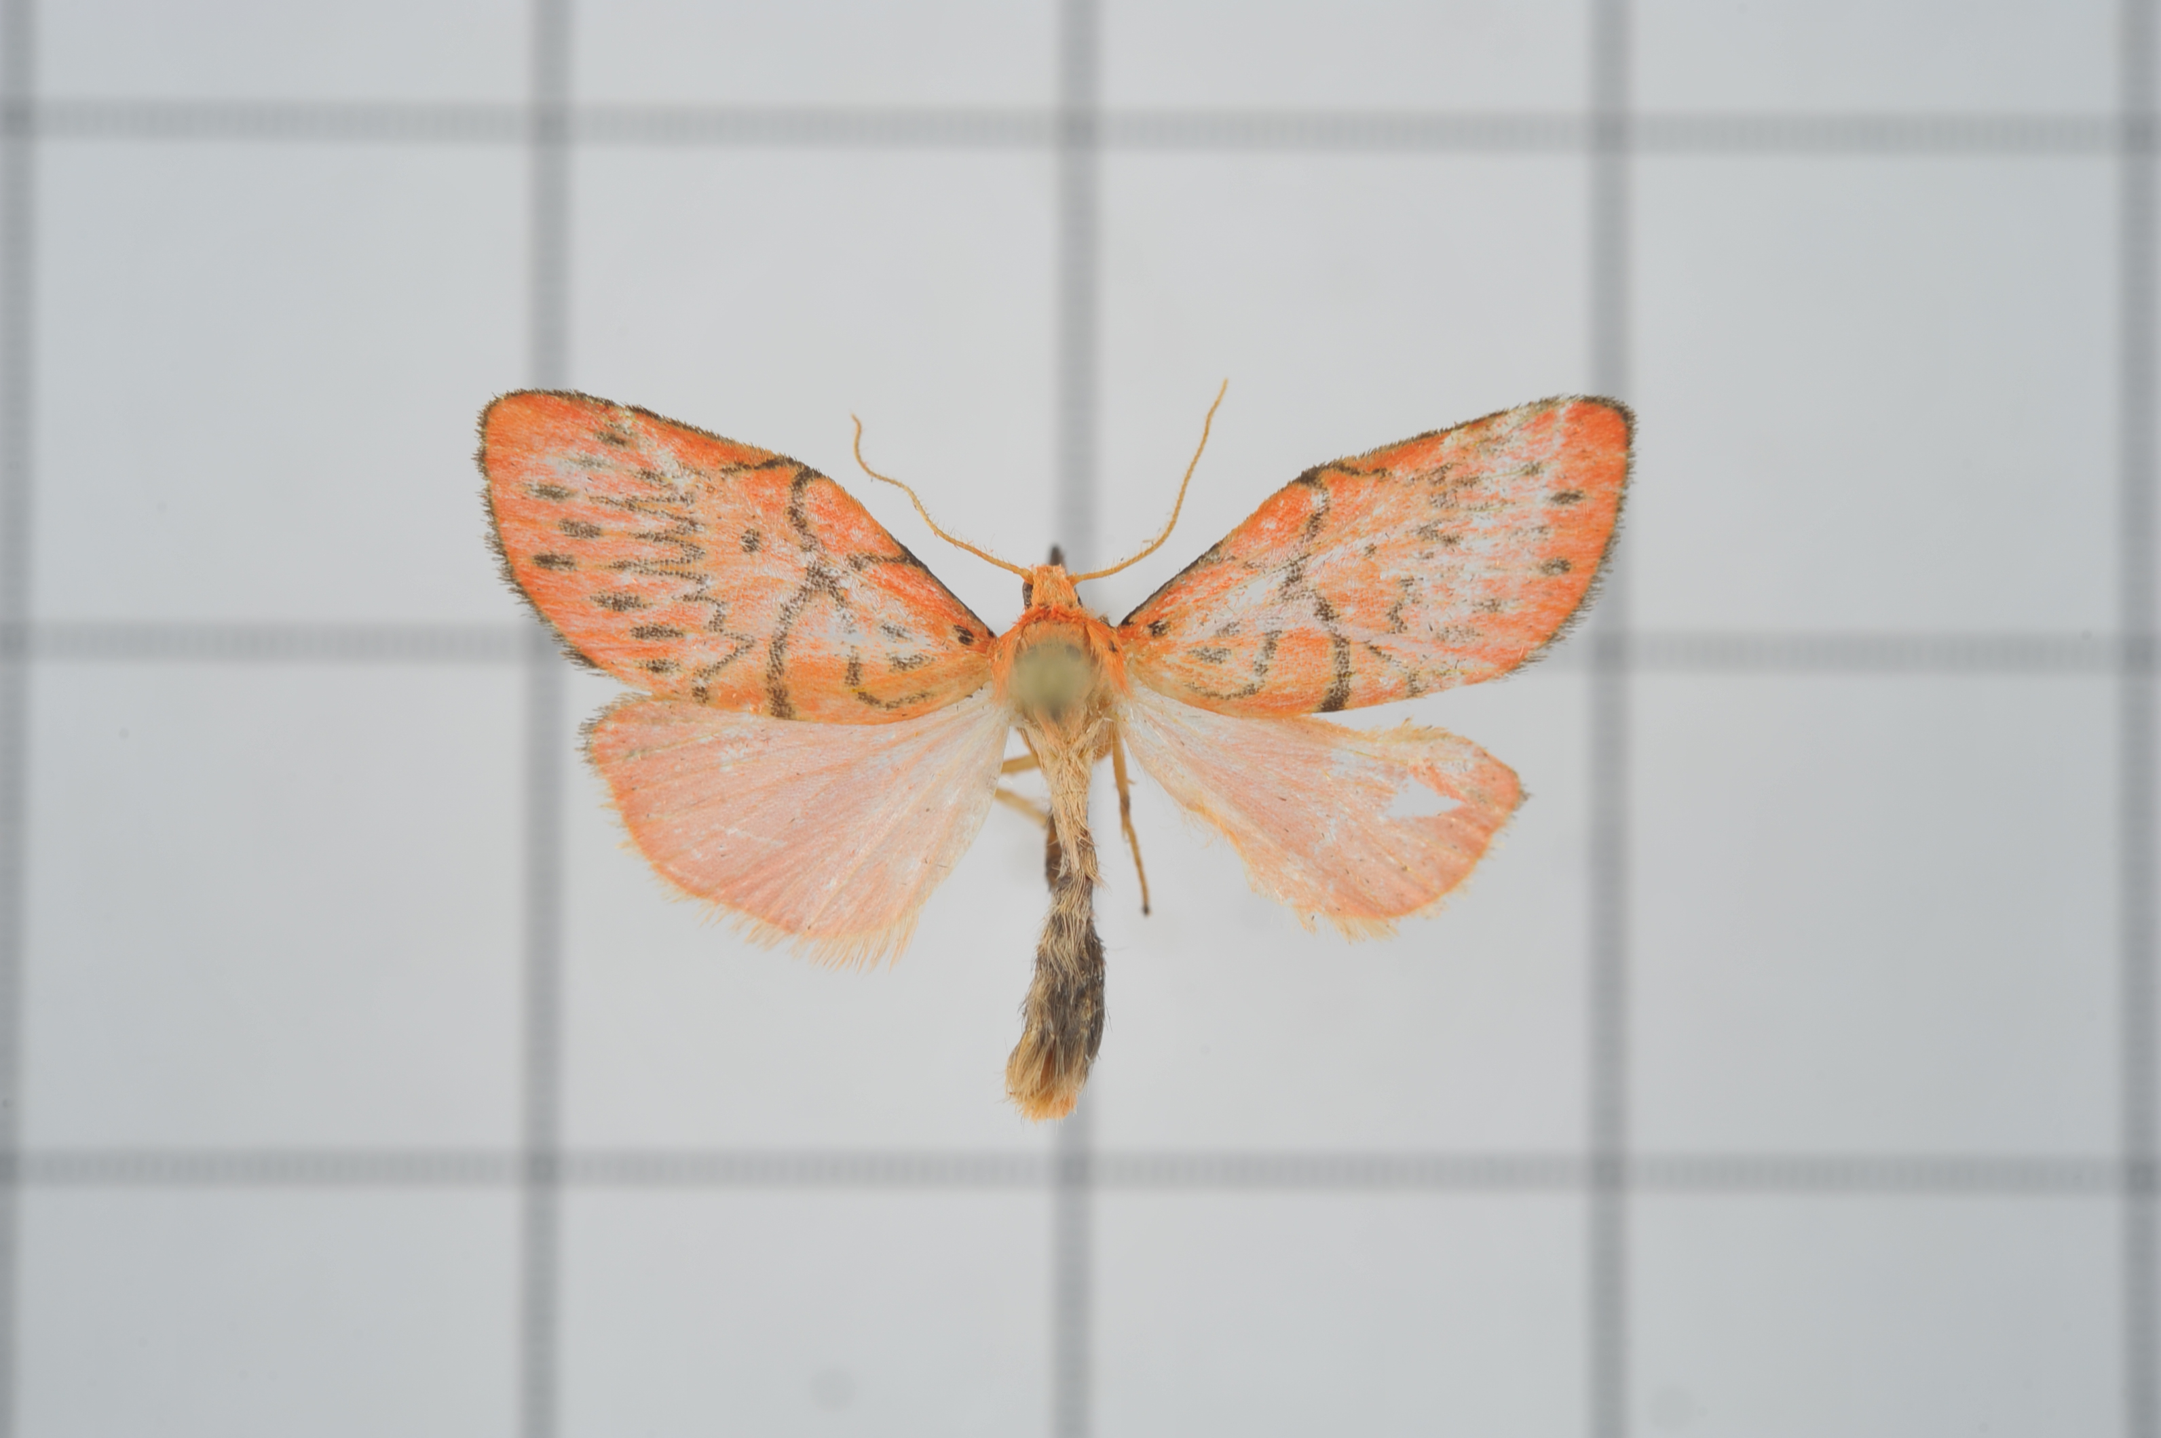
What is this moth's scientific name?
Aberrasine lichenshihi
